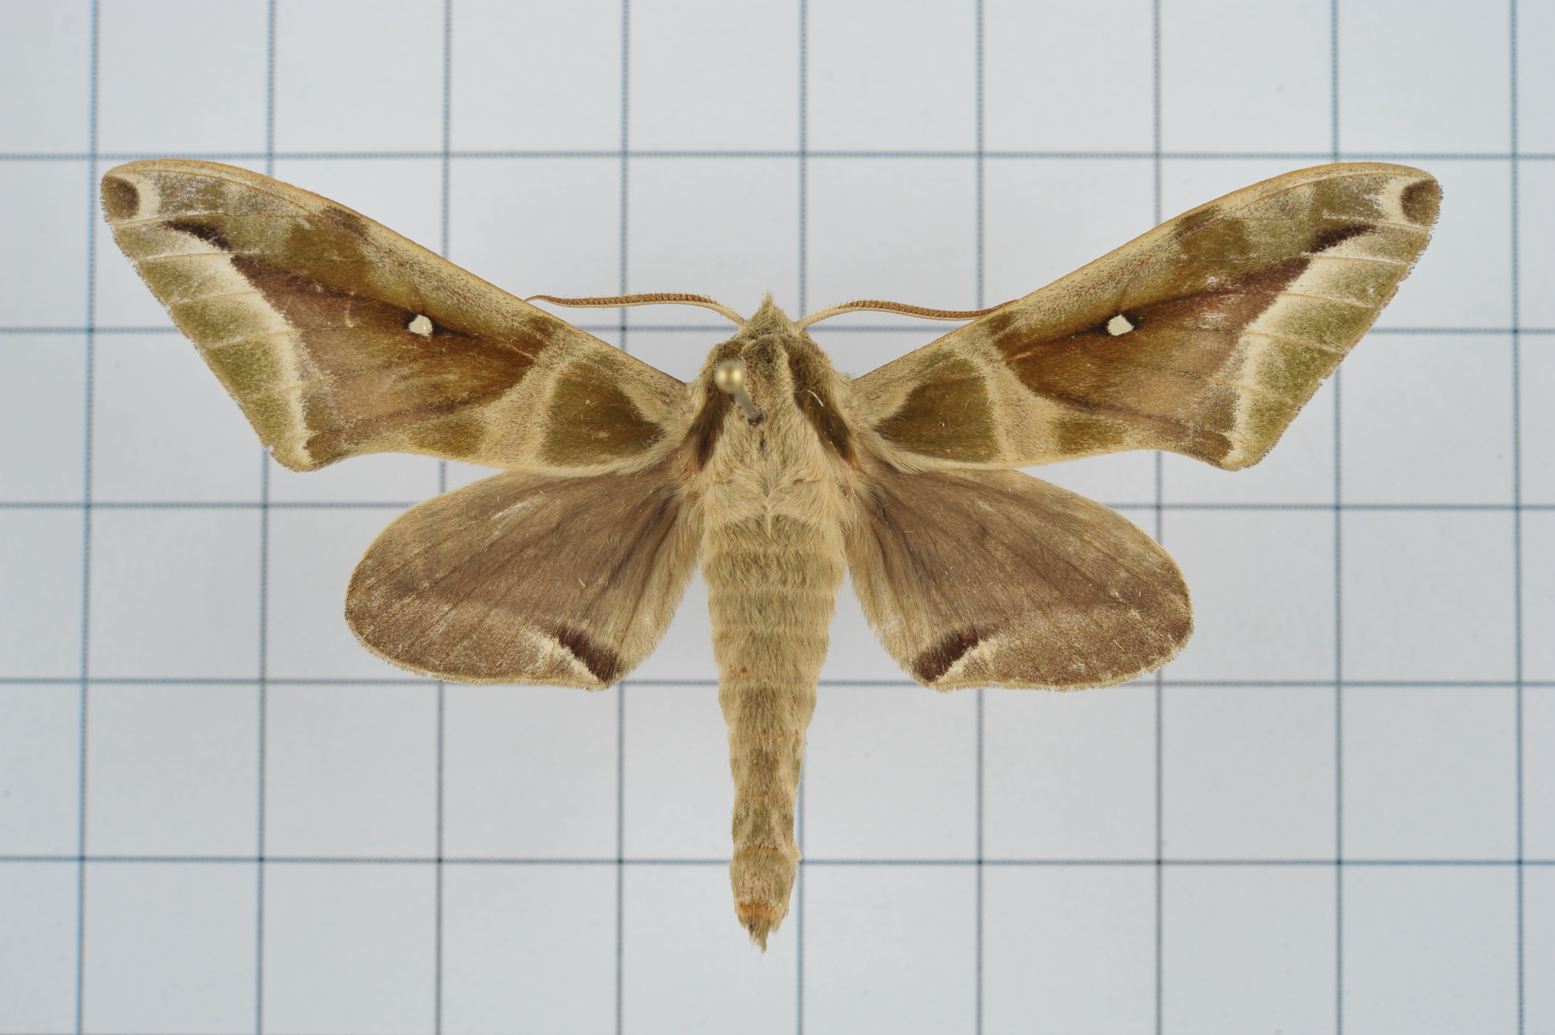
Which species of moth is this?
Parum colligata
